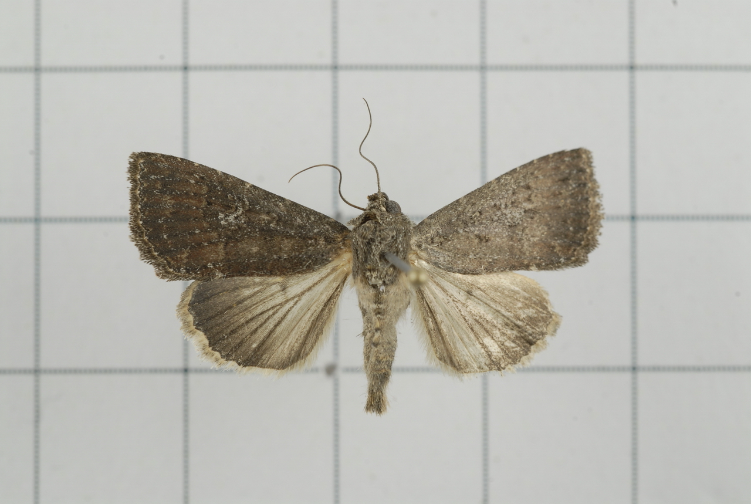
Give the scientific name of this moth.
Condica illecta
